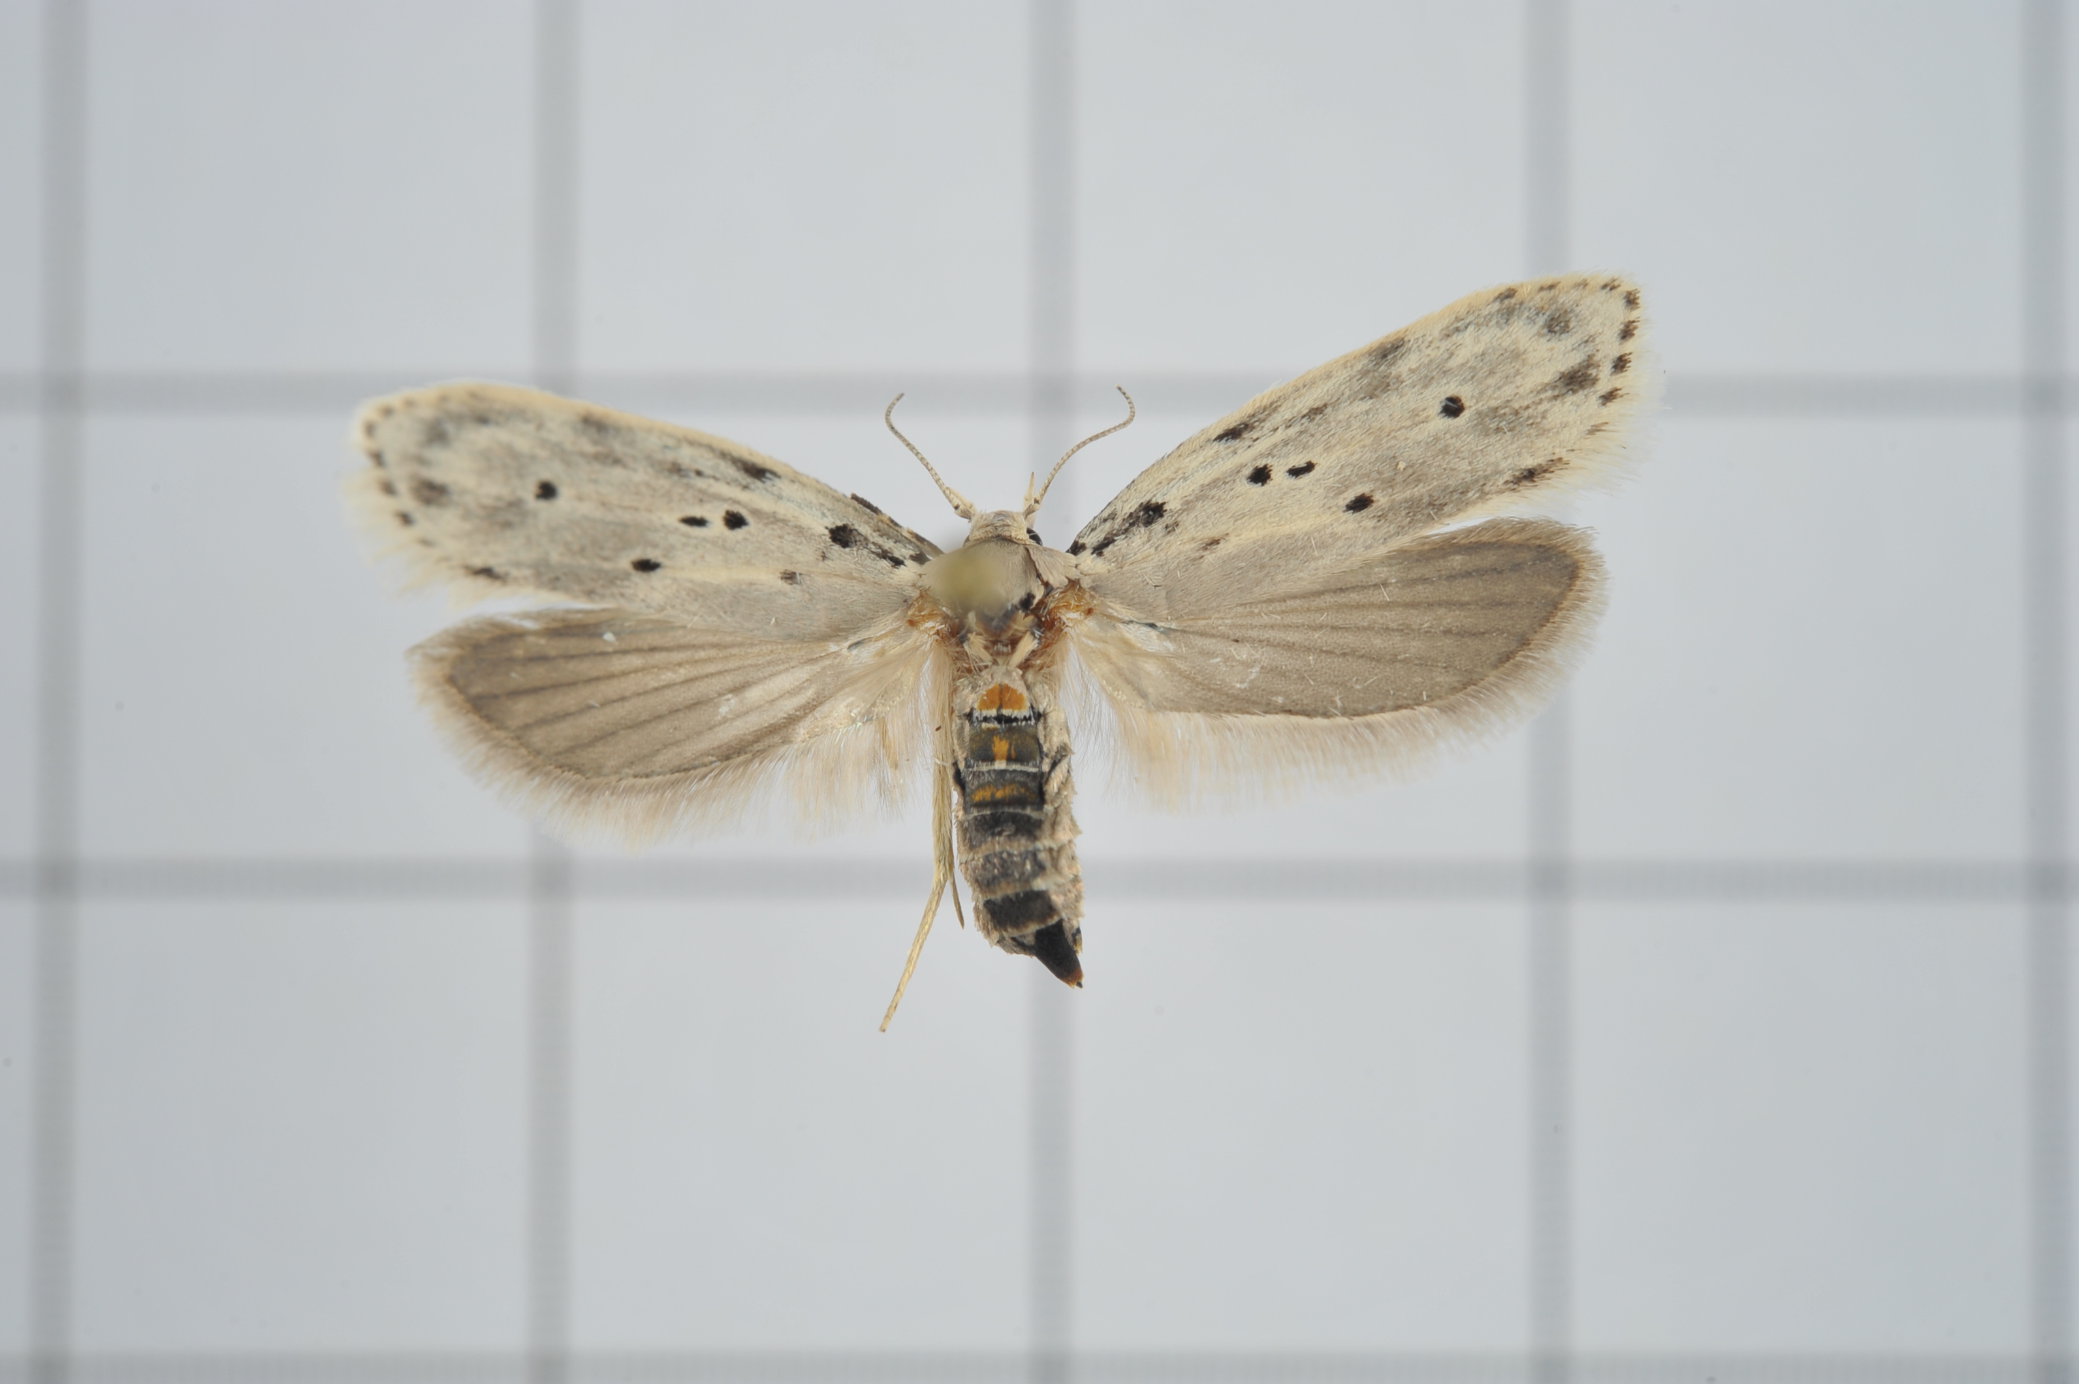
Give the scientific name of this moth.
Syntomaula simulatella
